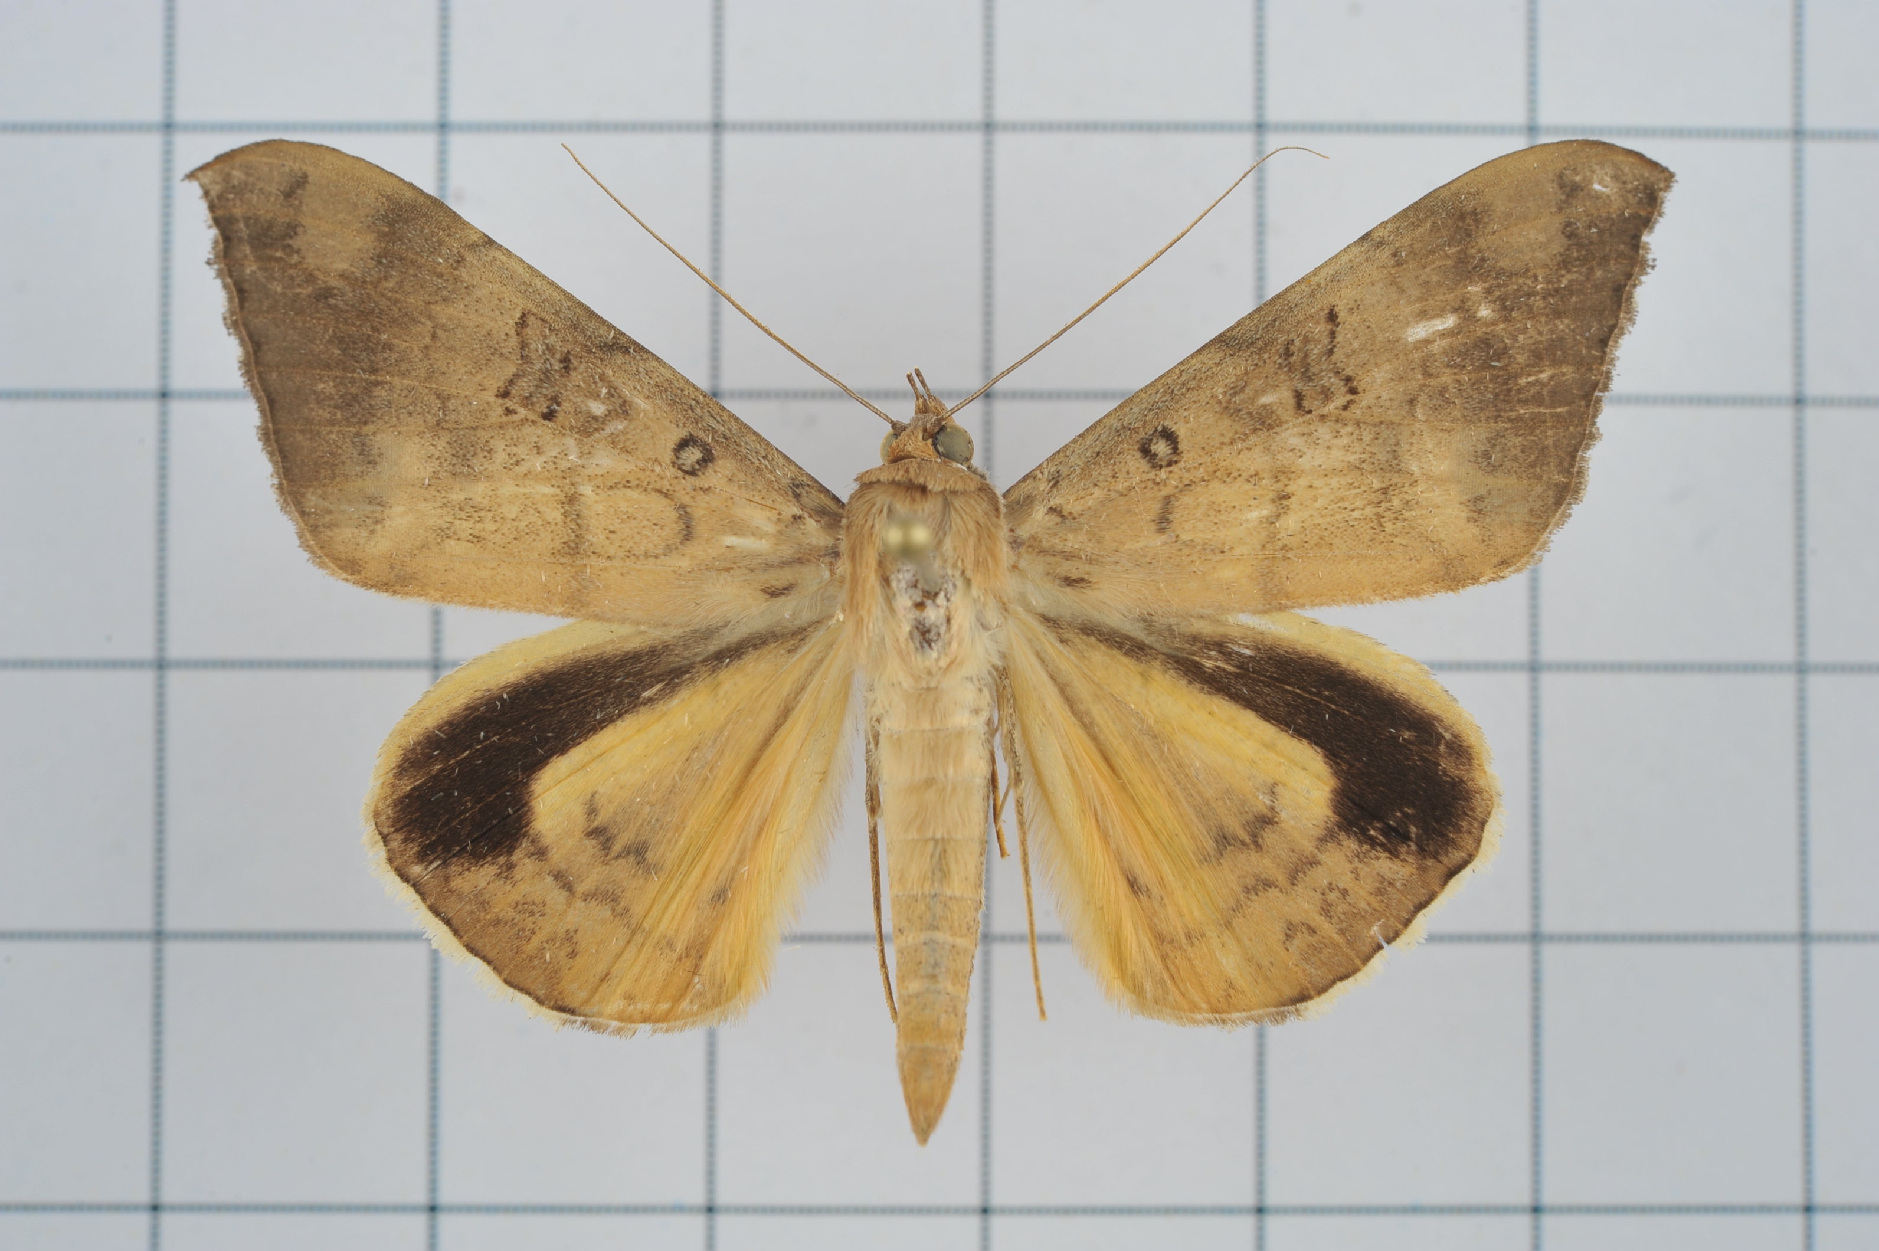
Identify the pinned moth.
Oxyodes scrobiculata
